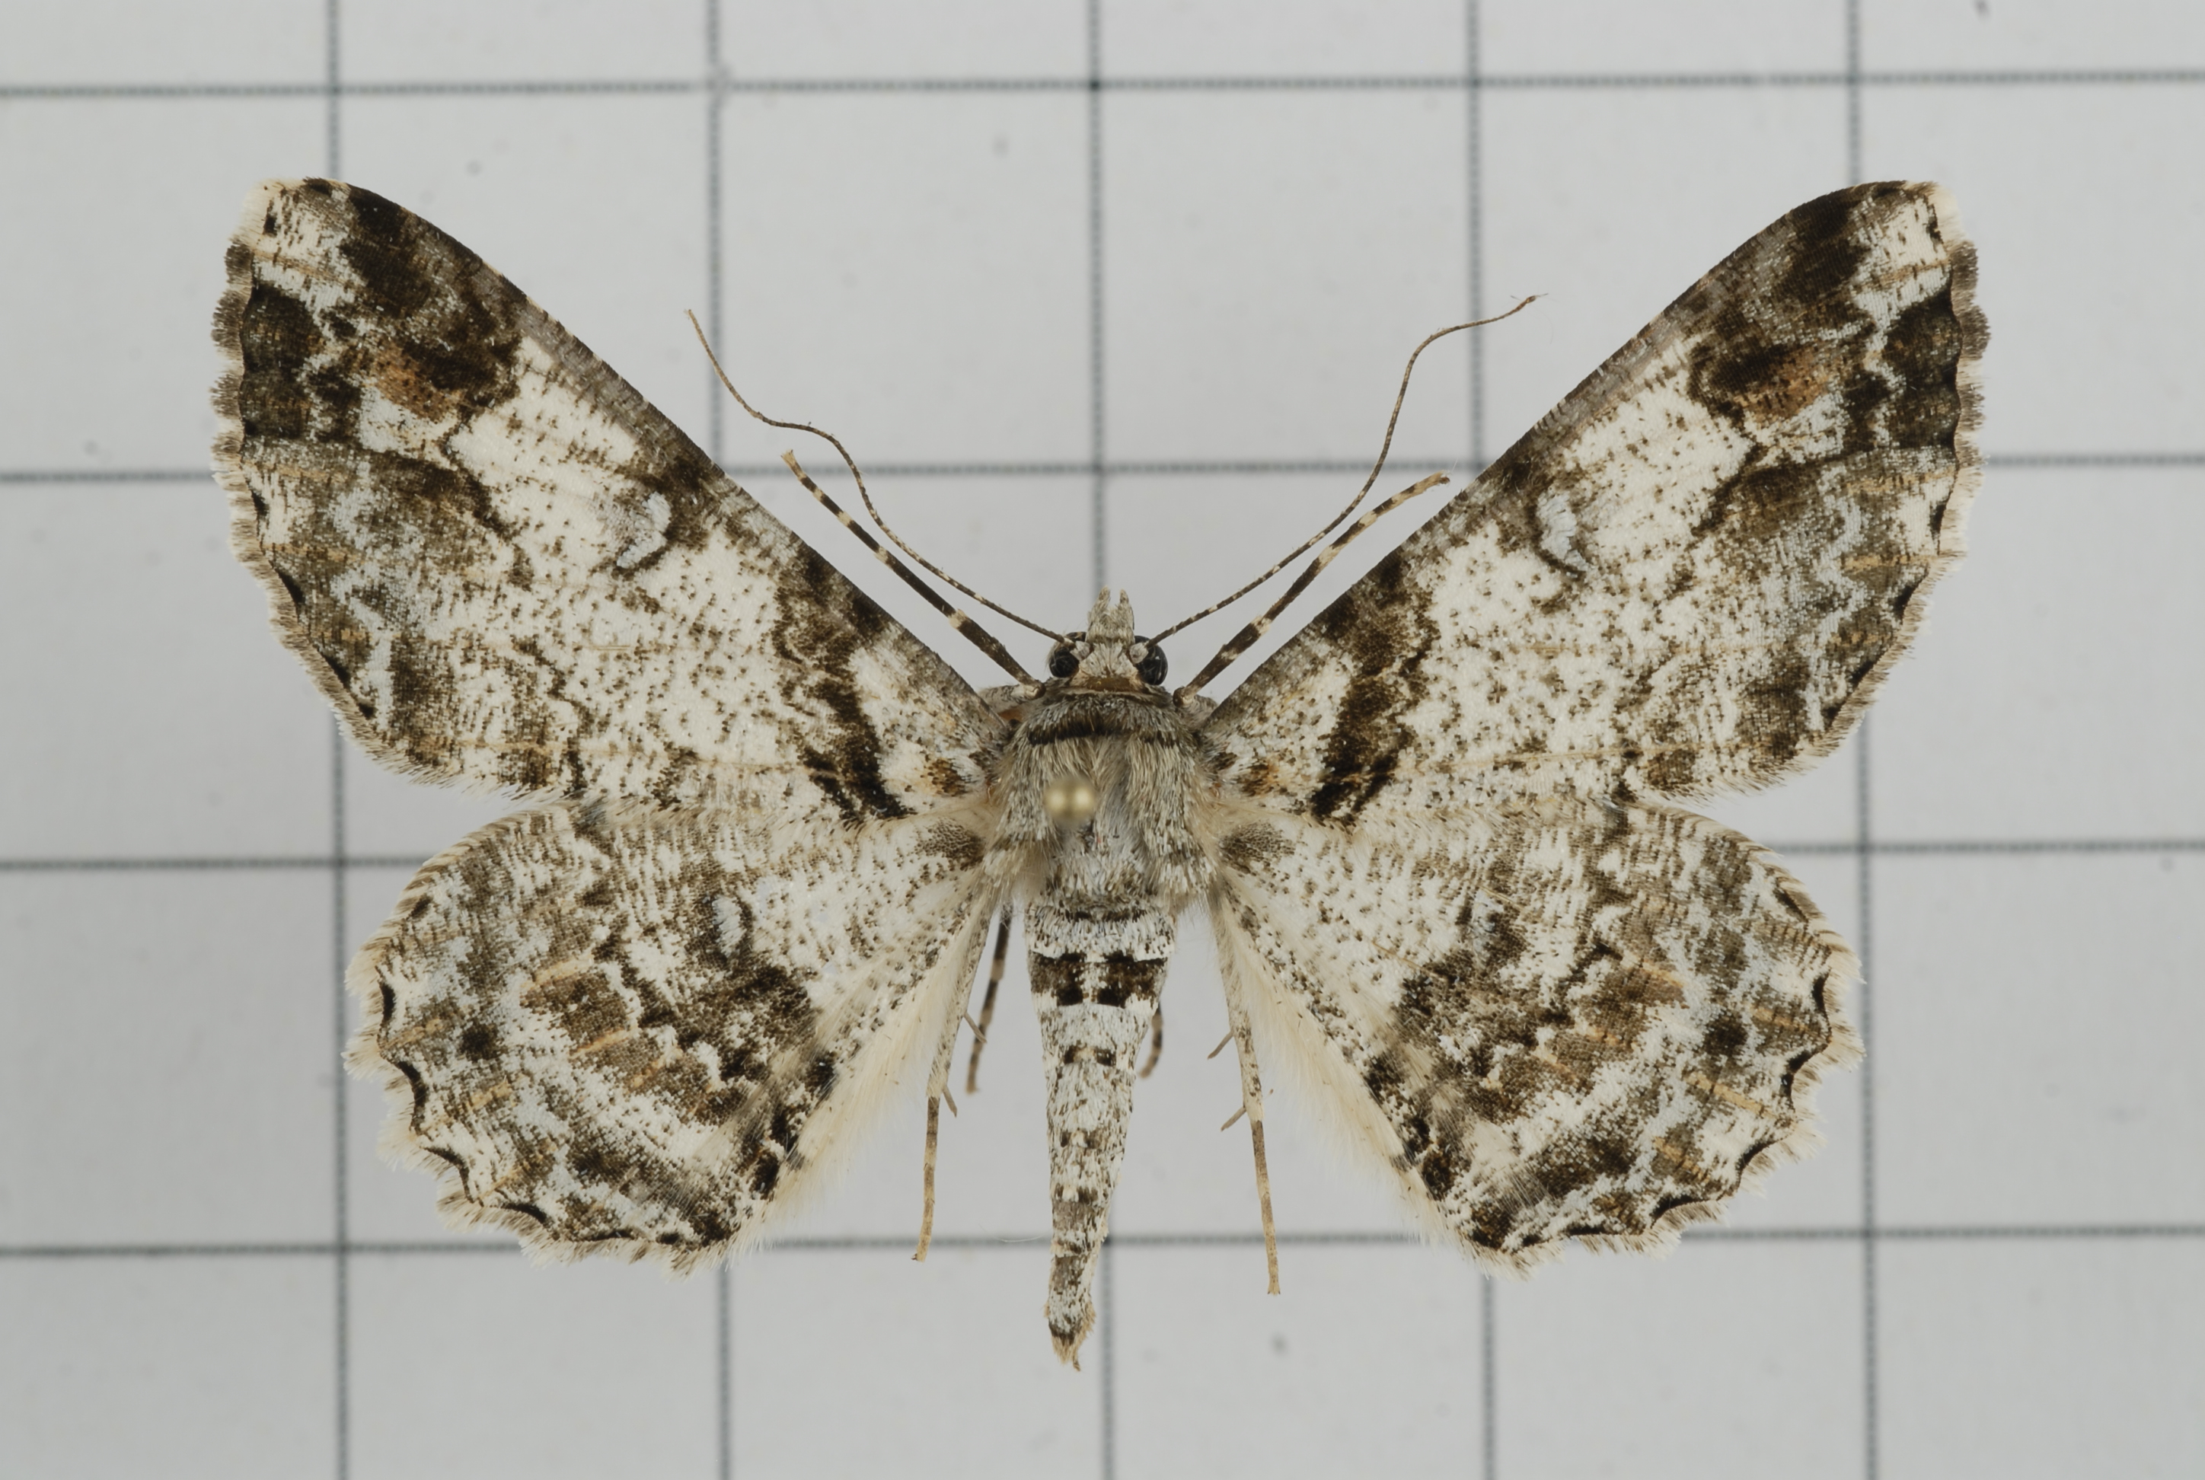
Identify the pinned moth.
Cleora fraterna
